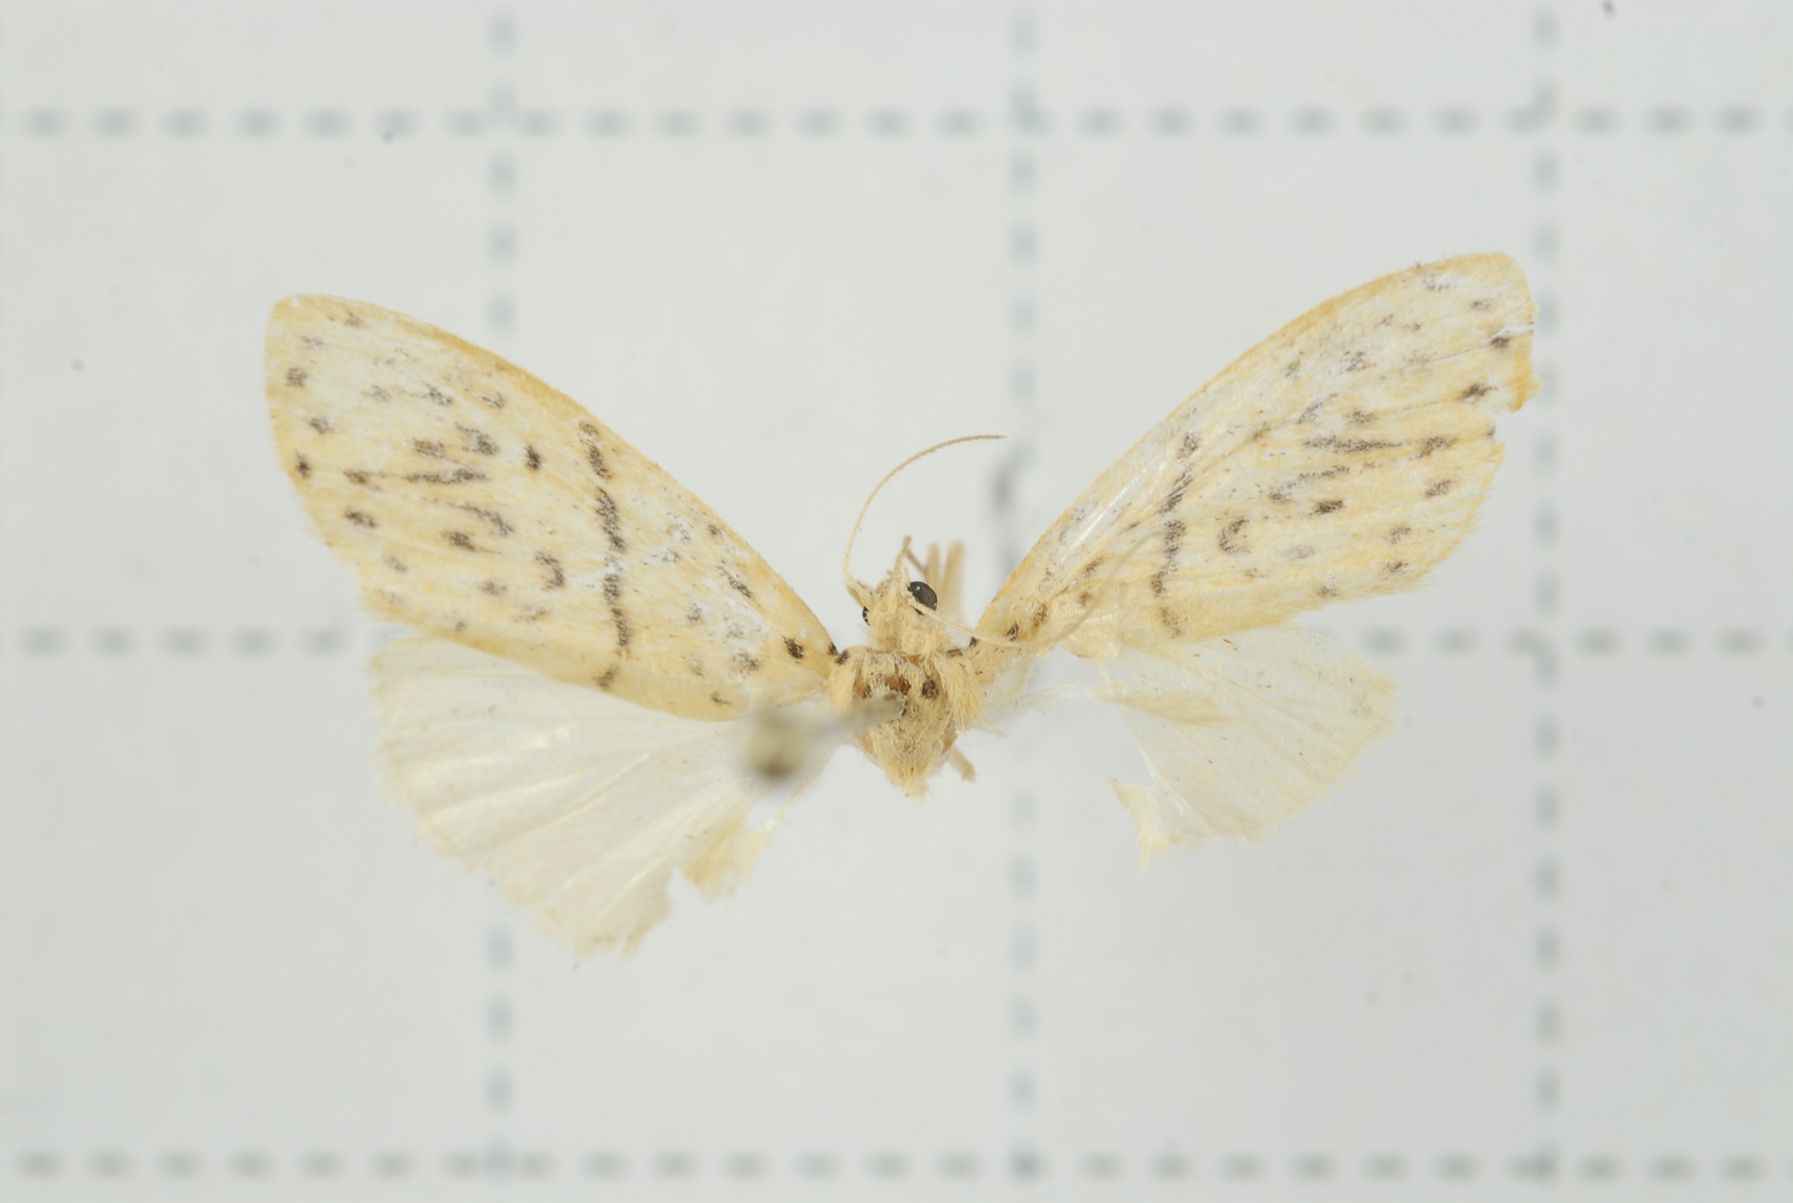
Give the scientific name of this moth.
Huangilene alikangiae alikangiae
